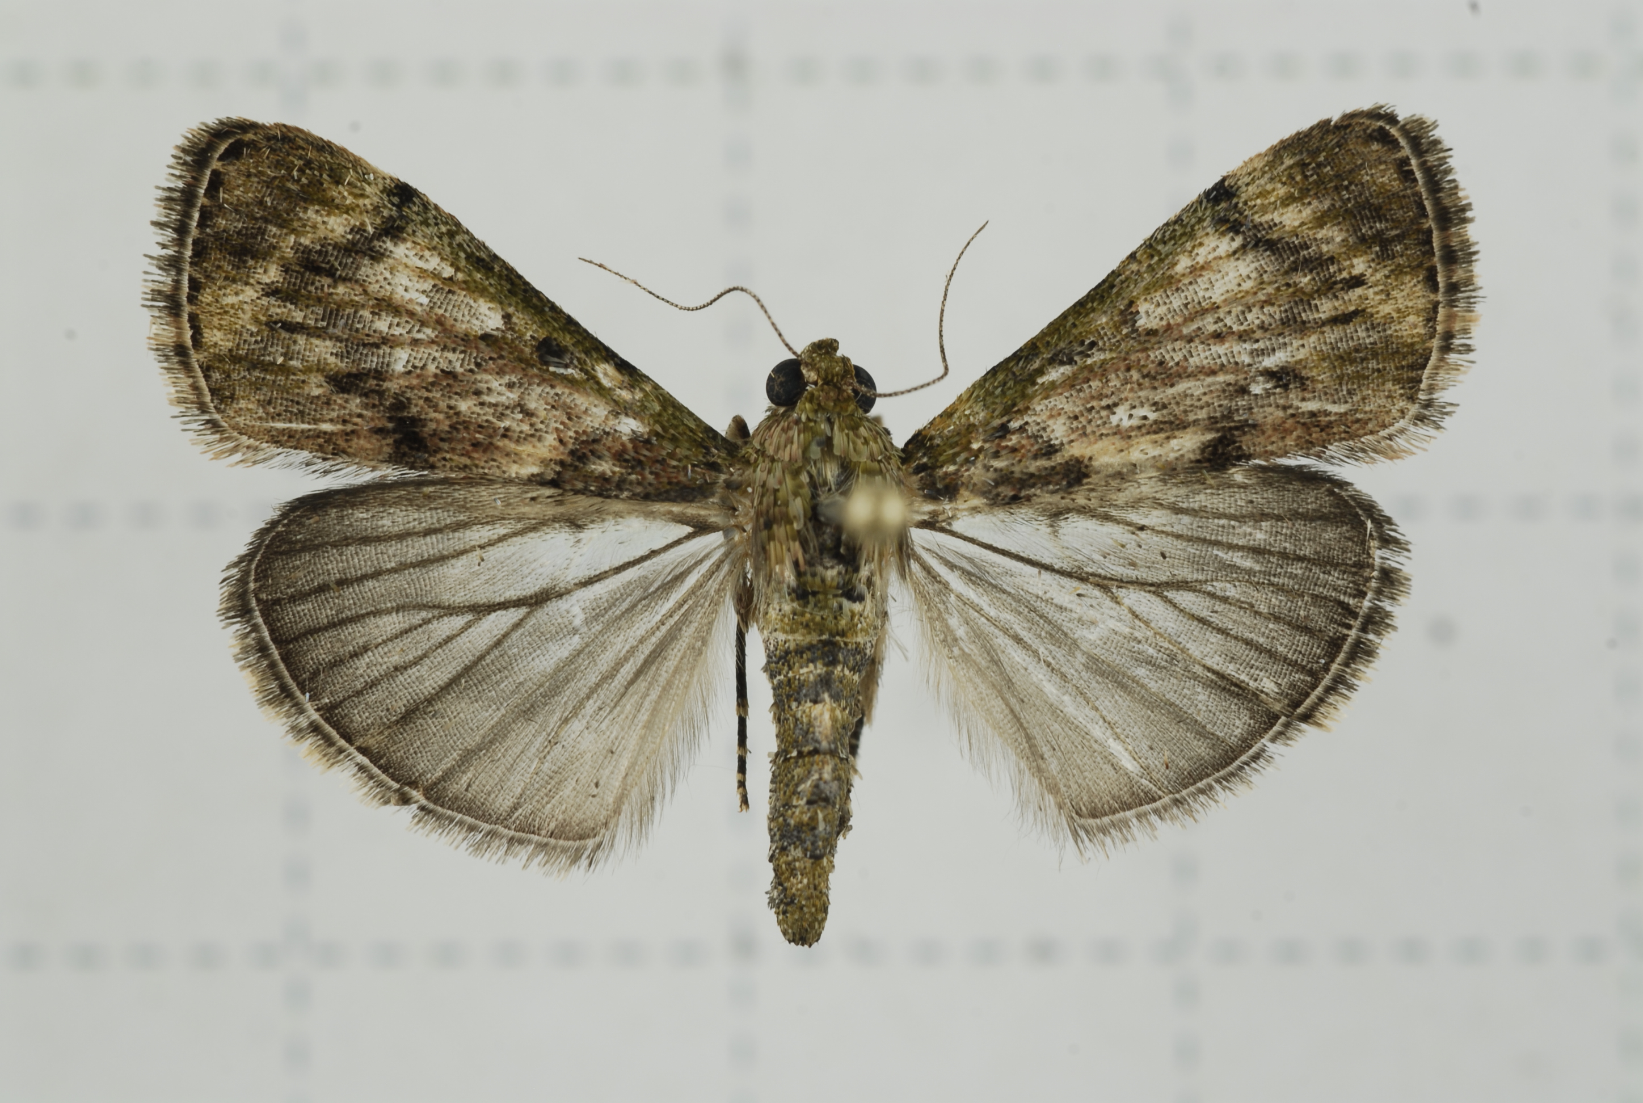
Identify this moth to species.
Lamida obscura
